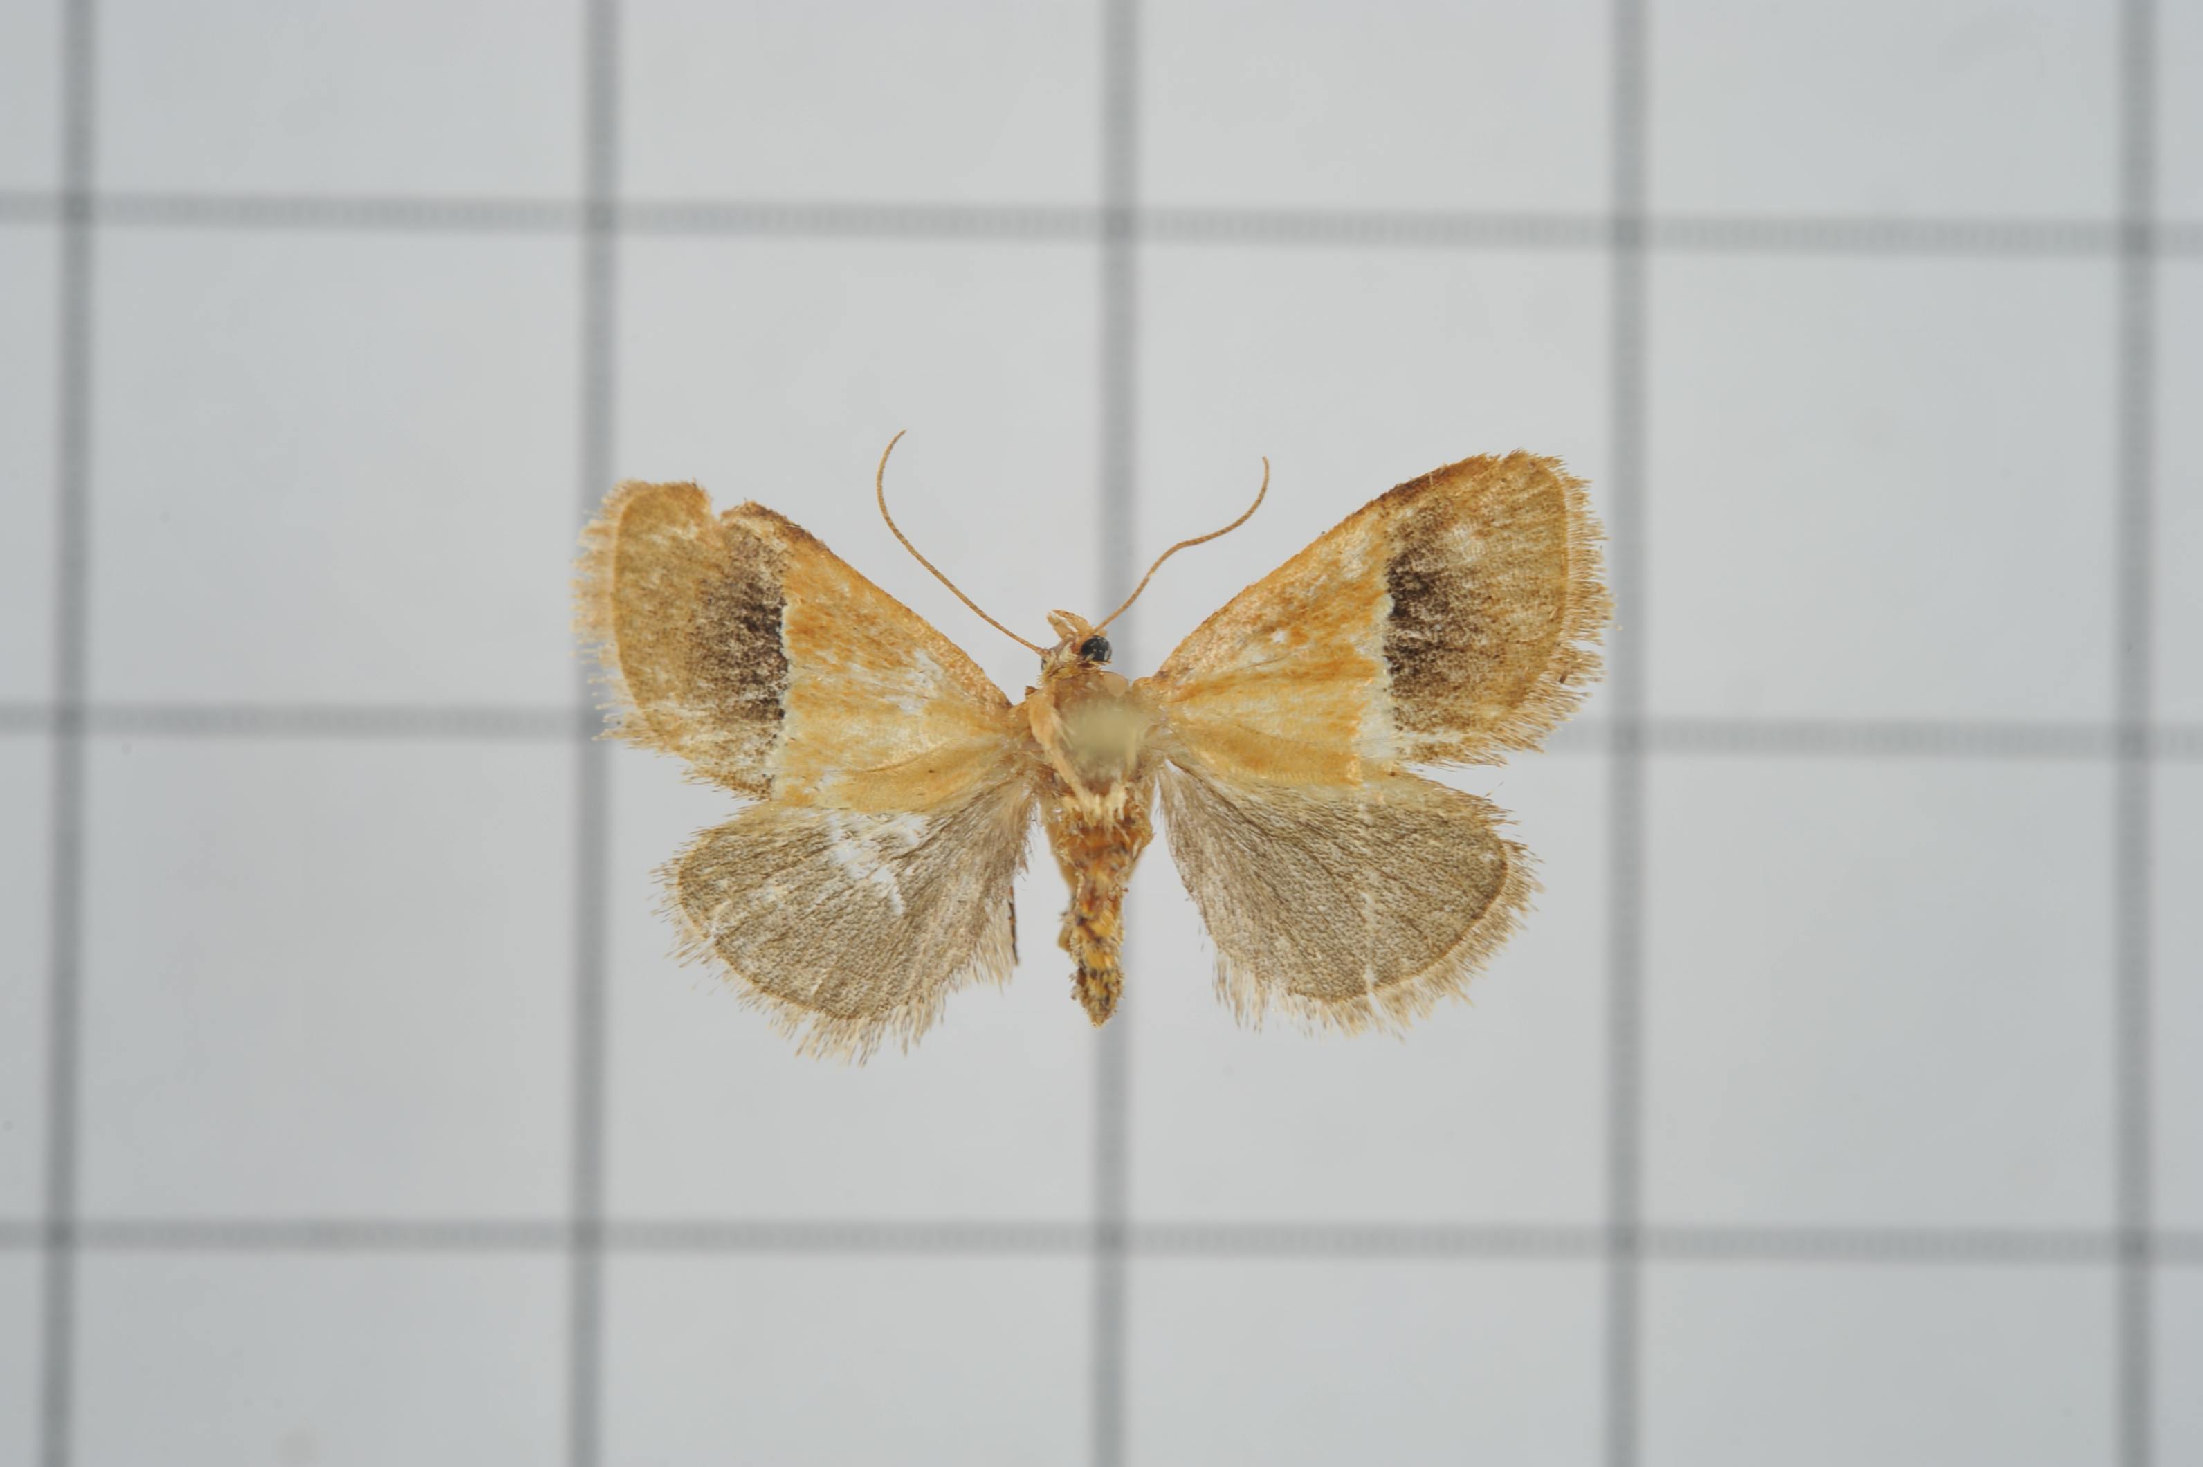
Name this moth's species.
Trichogyia limacodiformis
